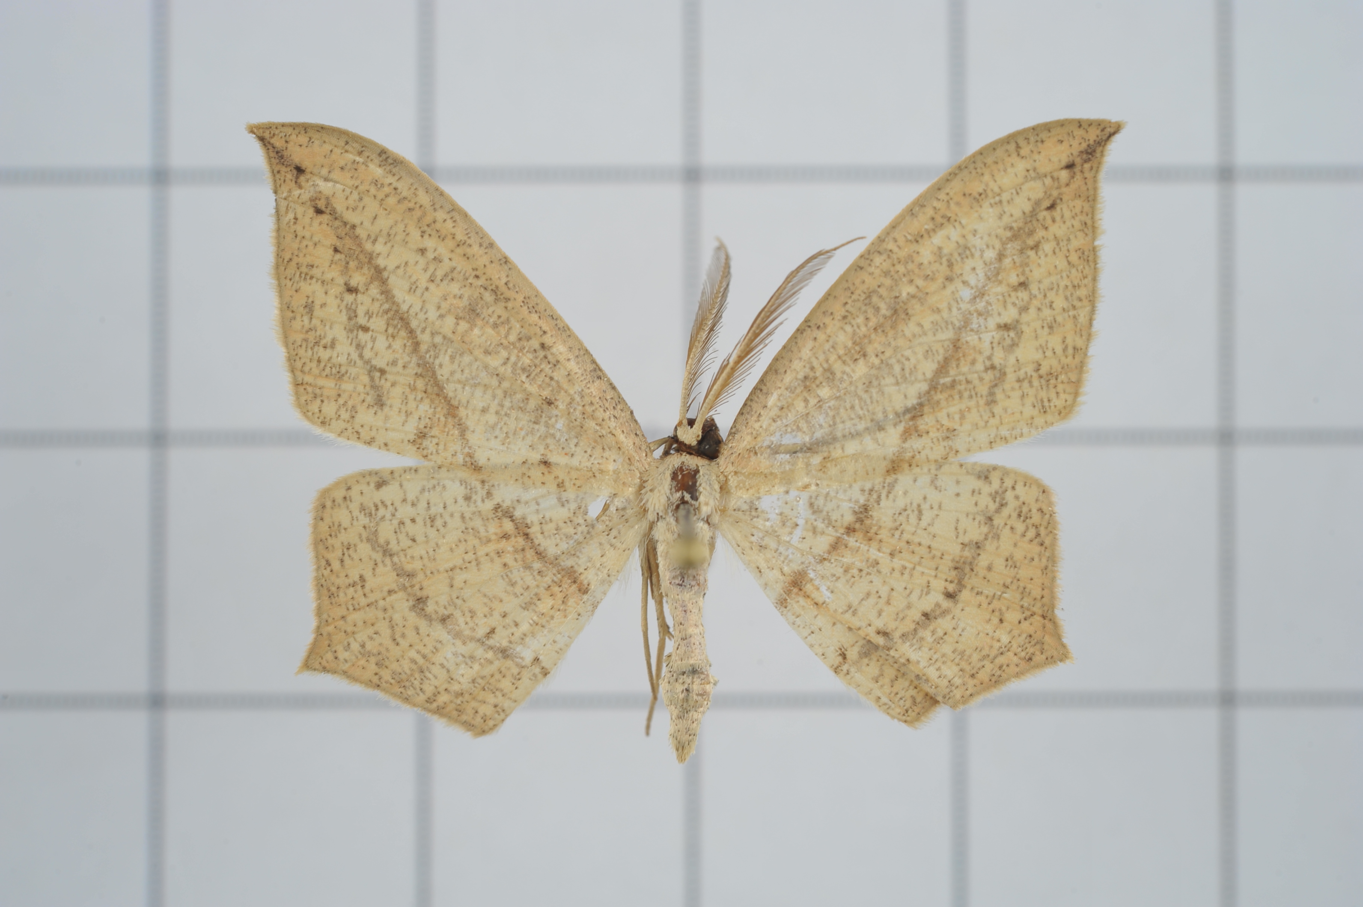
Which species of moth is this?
Timandra stueningi
